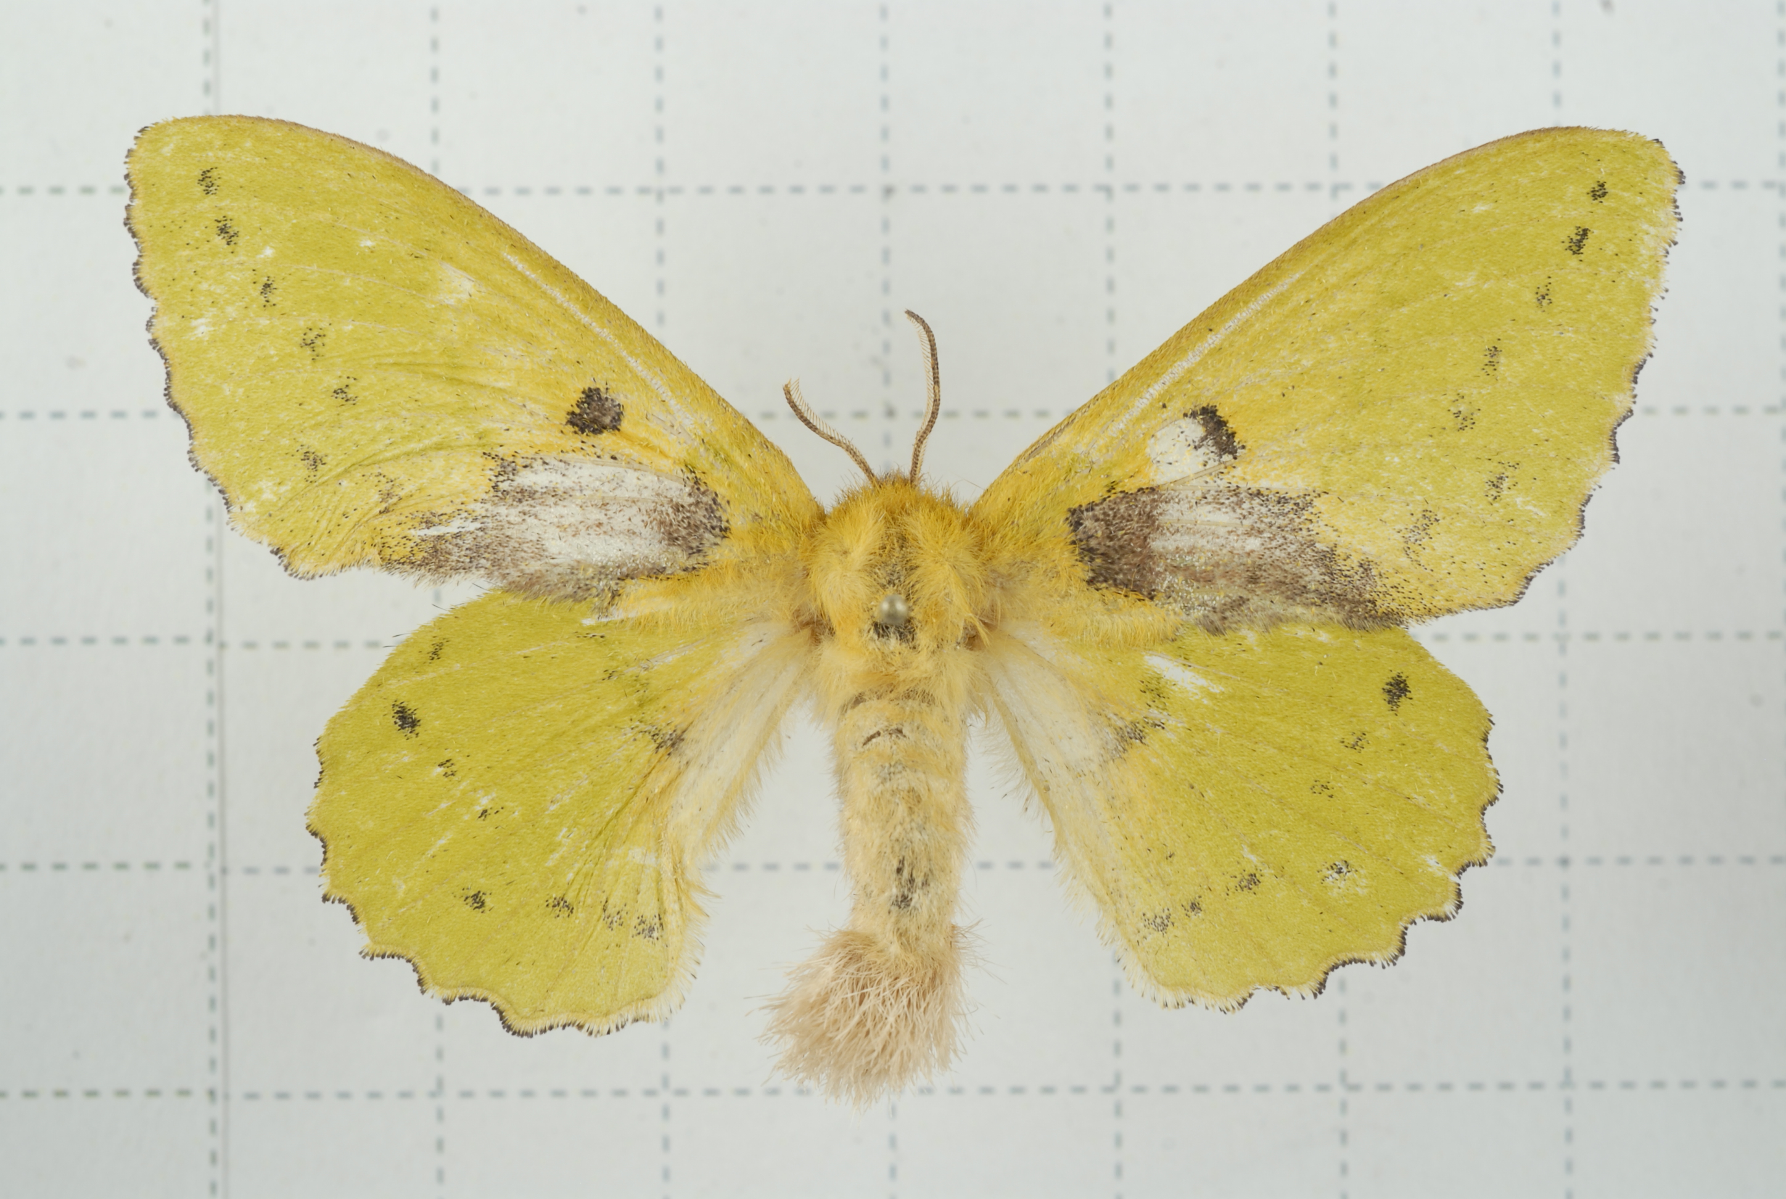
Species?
Trabala vishnou guttata
